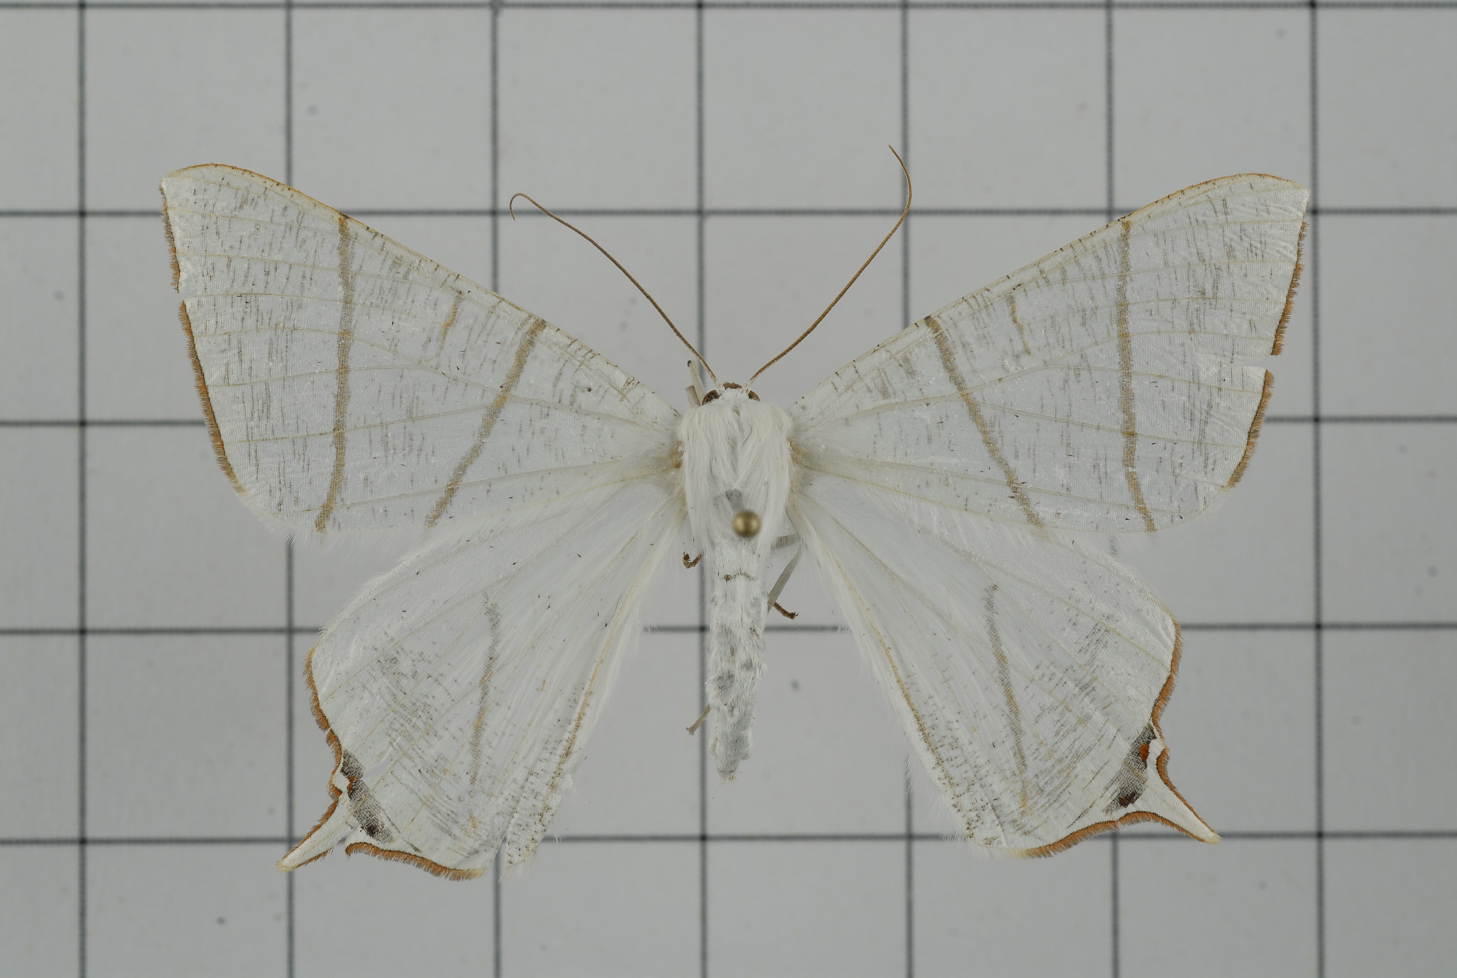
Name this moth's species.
Ourapteryx changi
